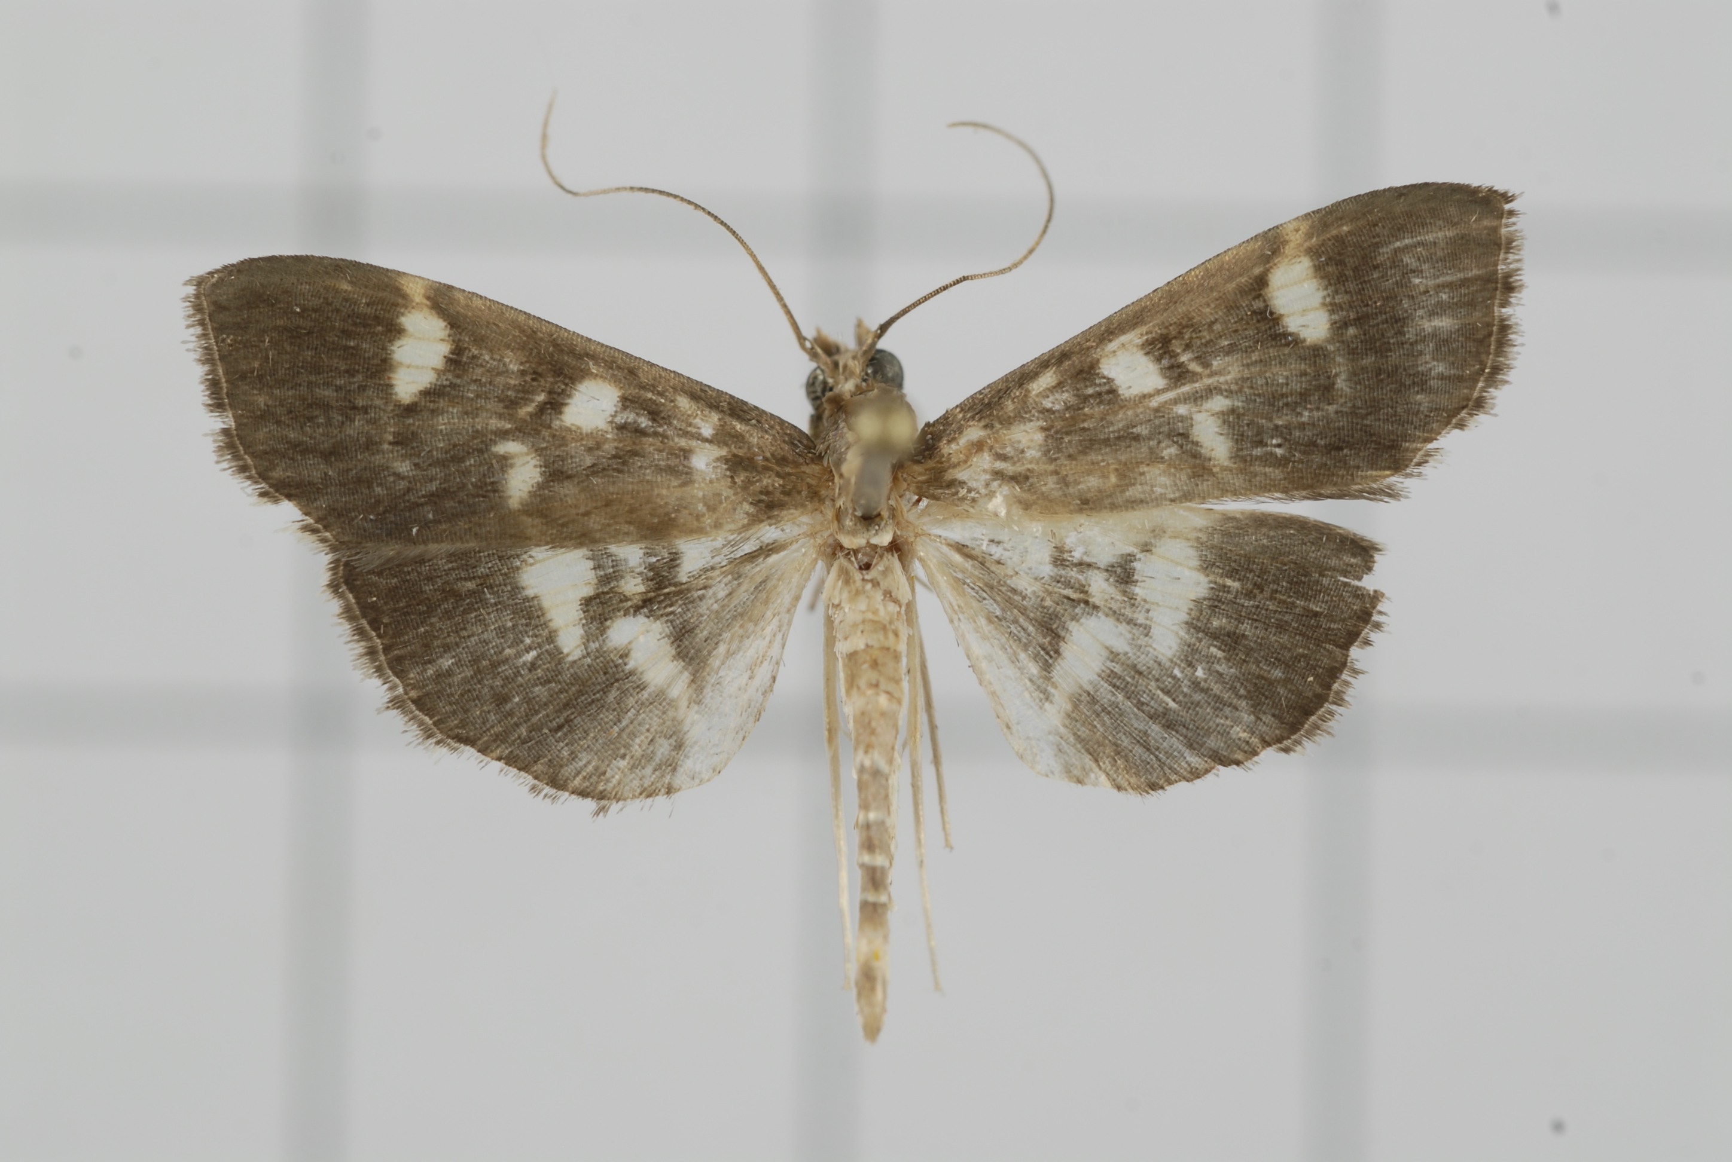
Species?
Herpetogramma luctuosalis
